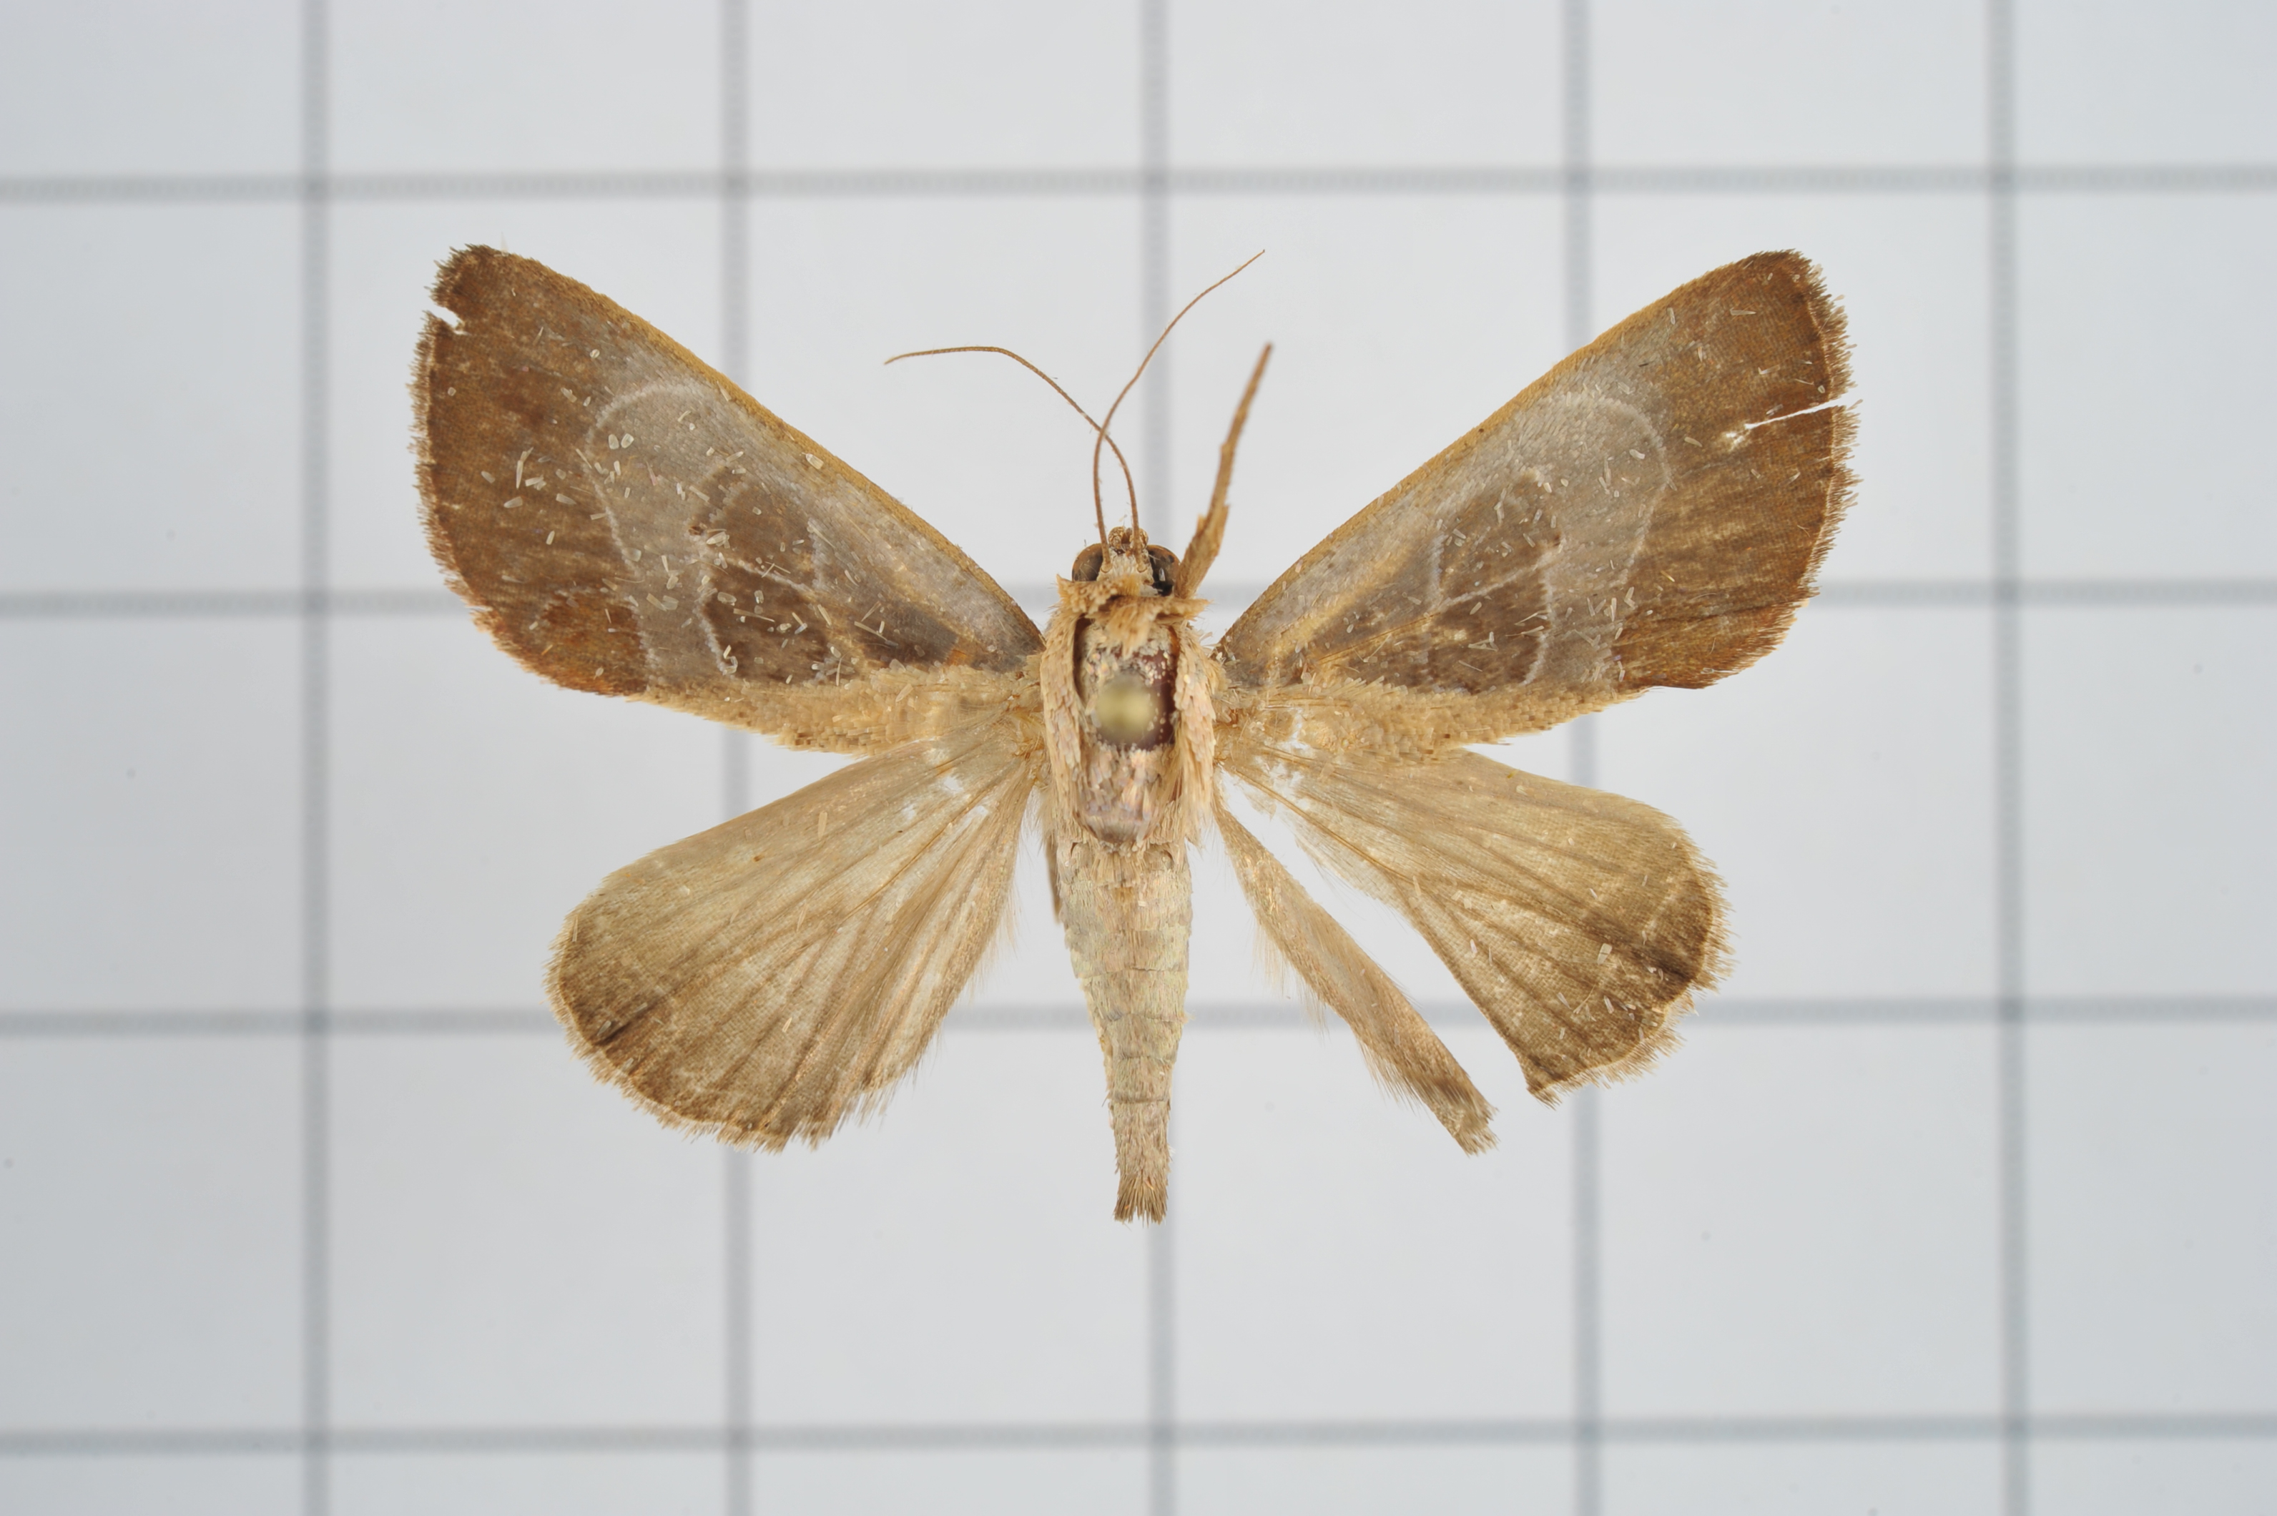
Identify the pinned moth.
Westermannia elliptica elliptica
